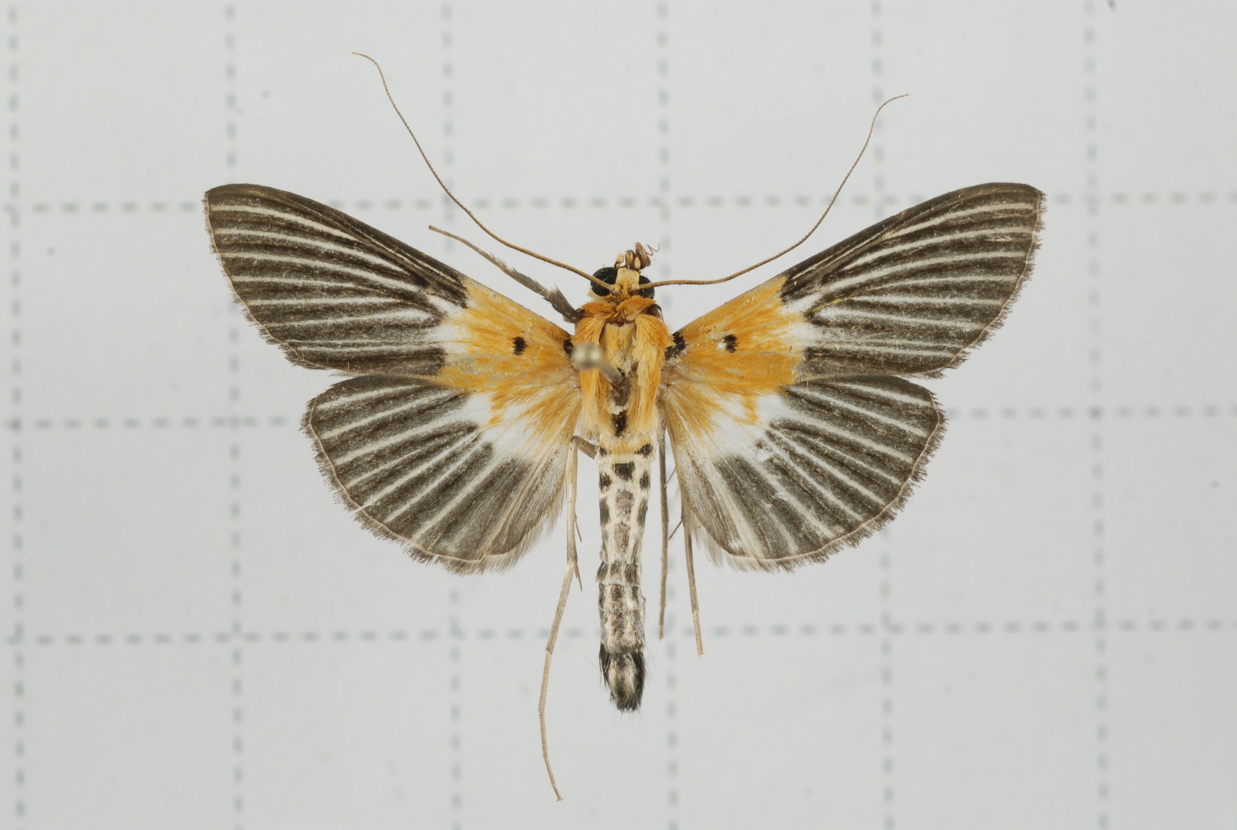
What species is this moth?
Nevrina procopia
